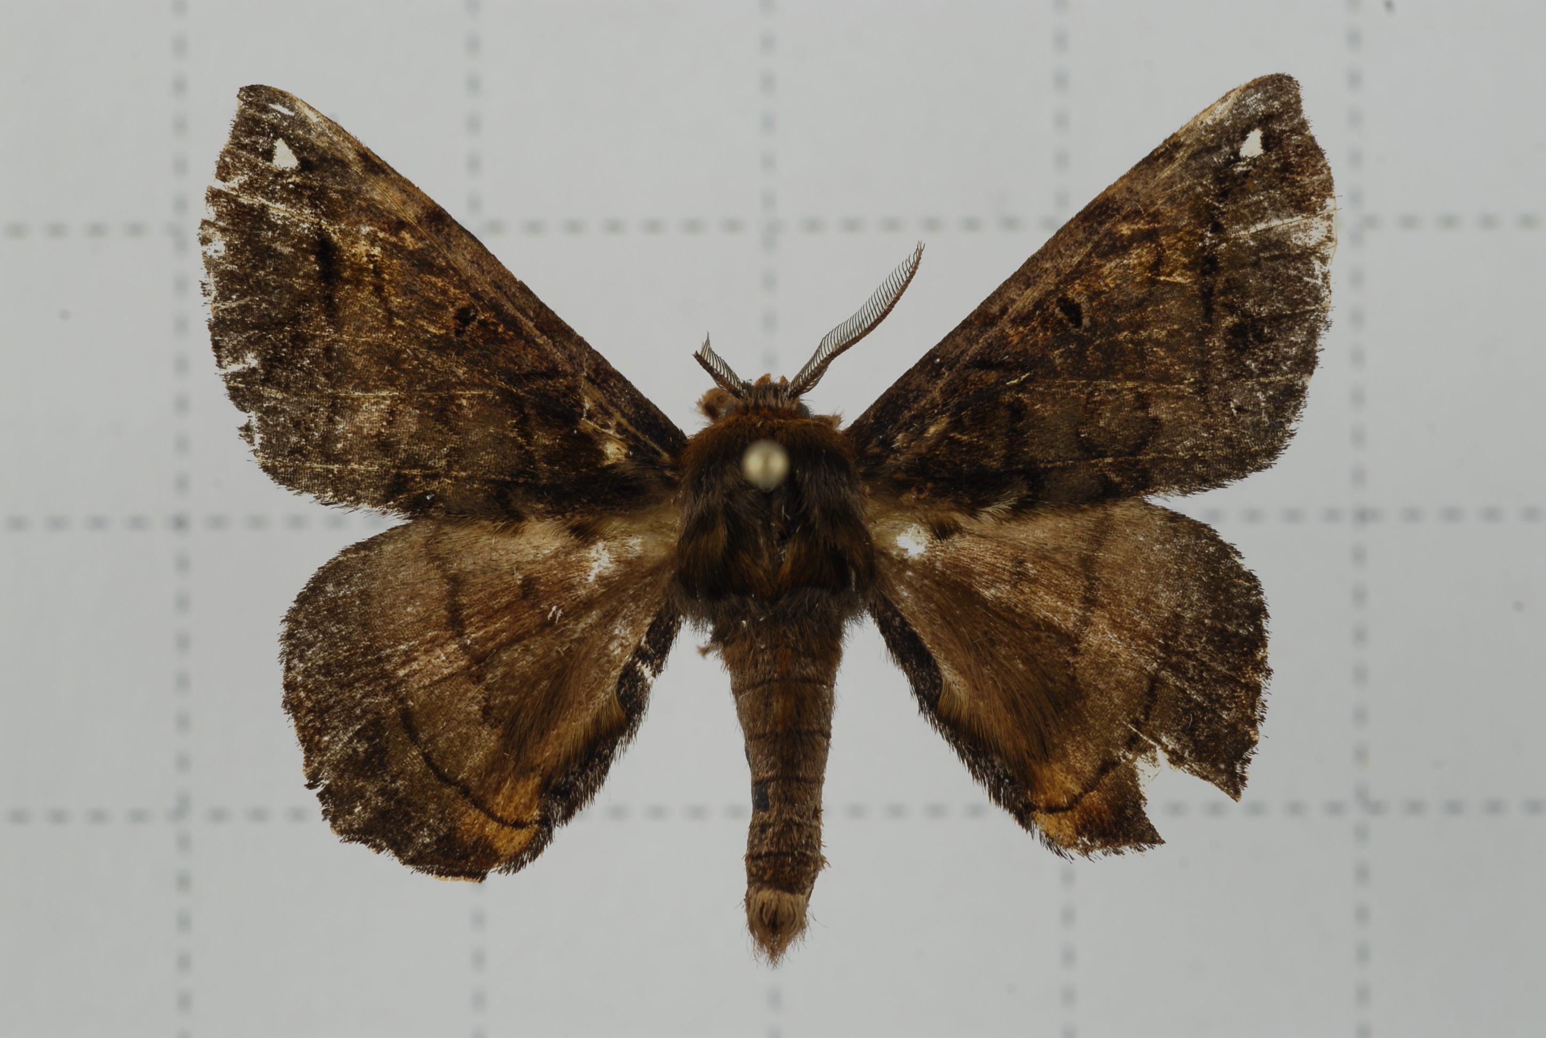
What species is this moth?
Prismosticta fenestrata
